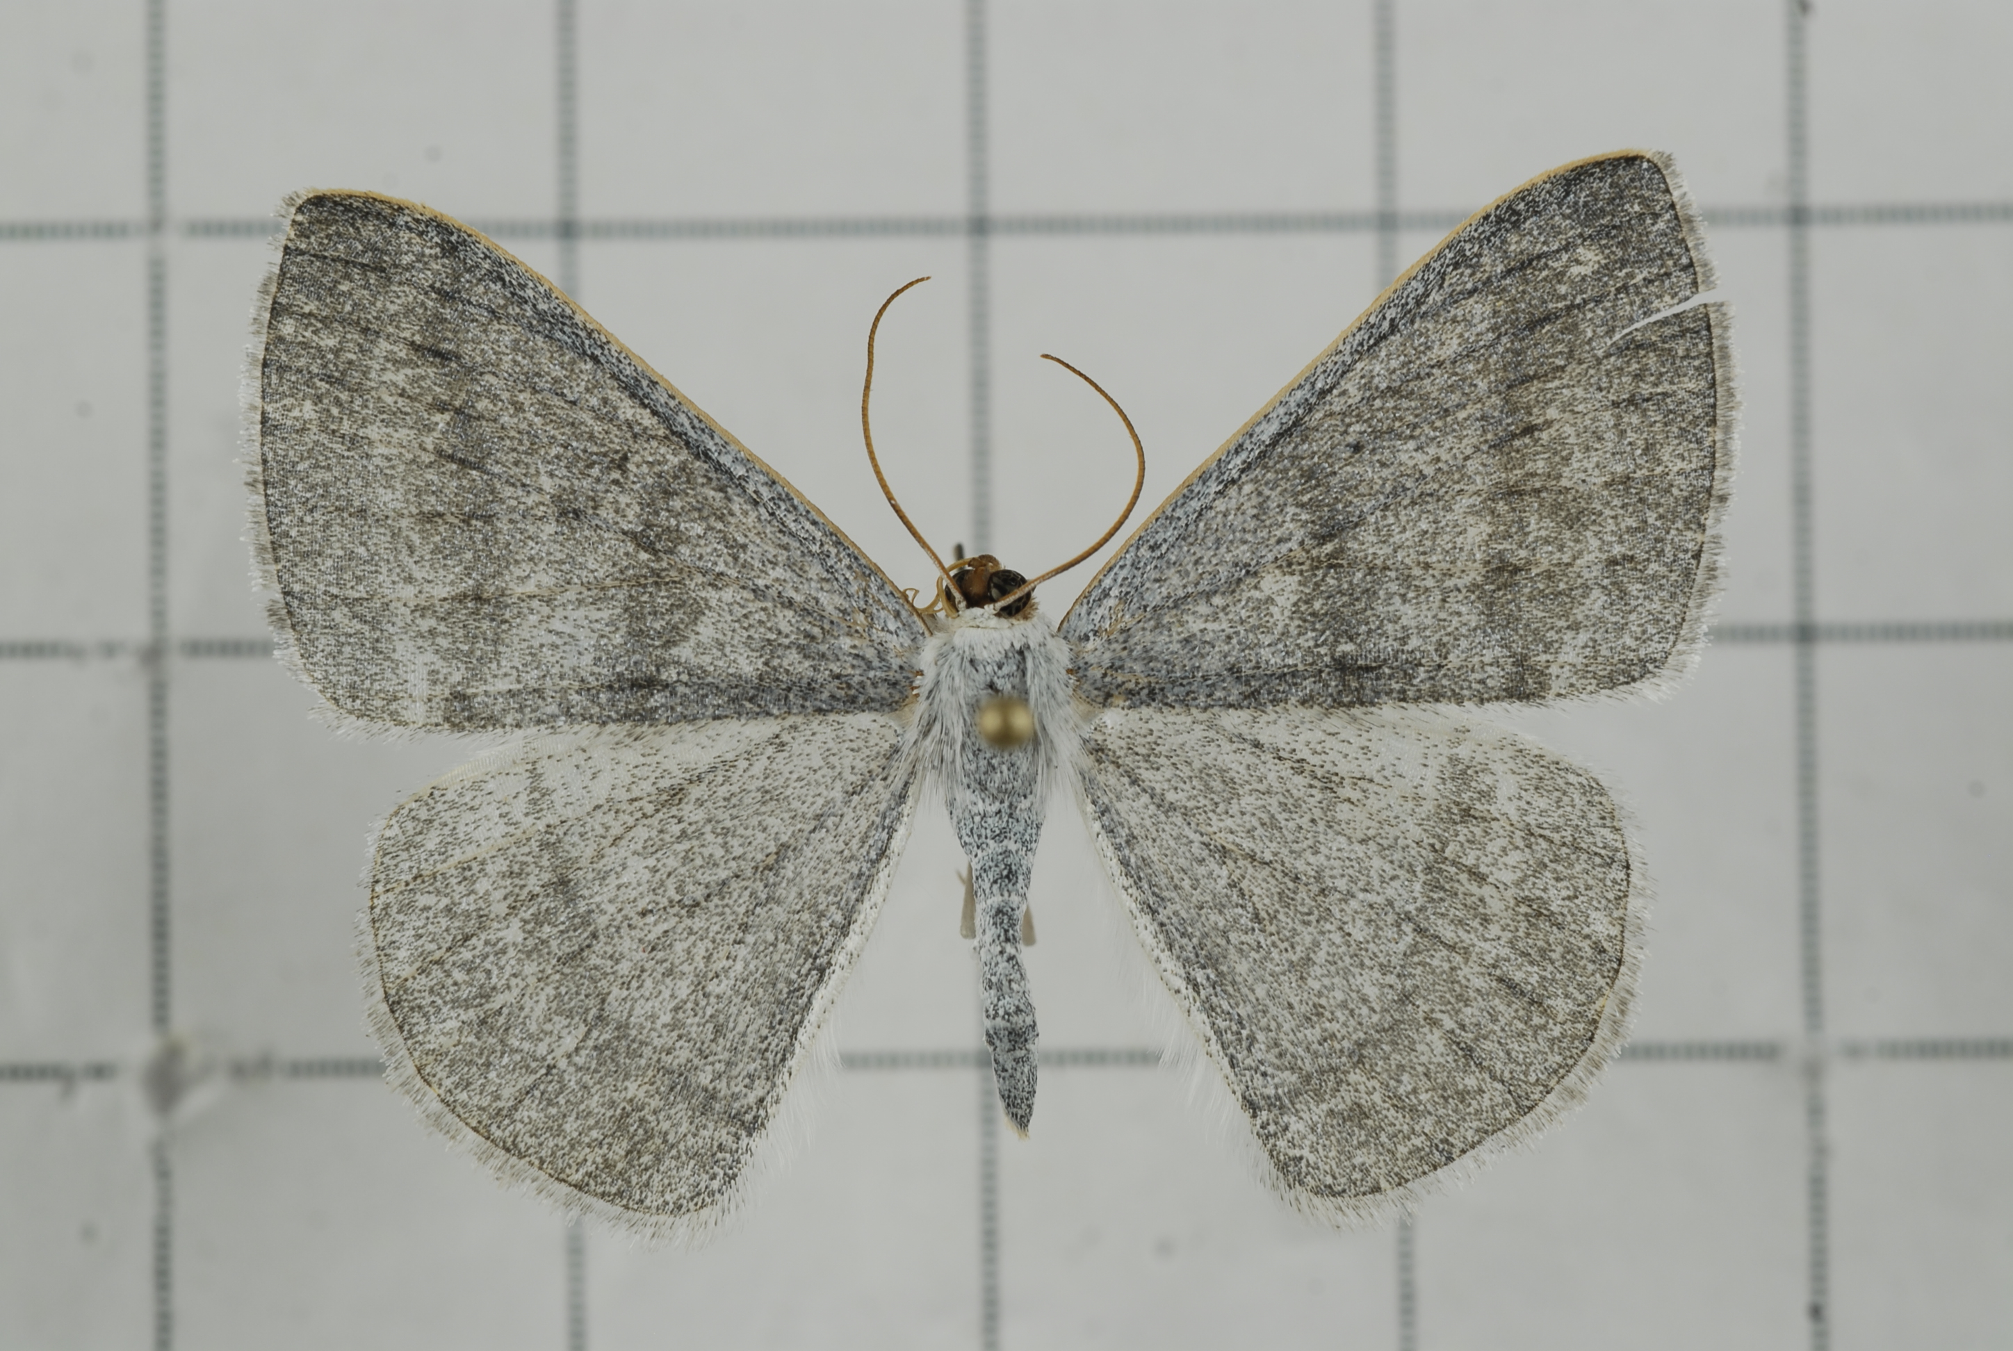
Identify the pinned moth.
Lomographa platyleucata marginata
